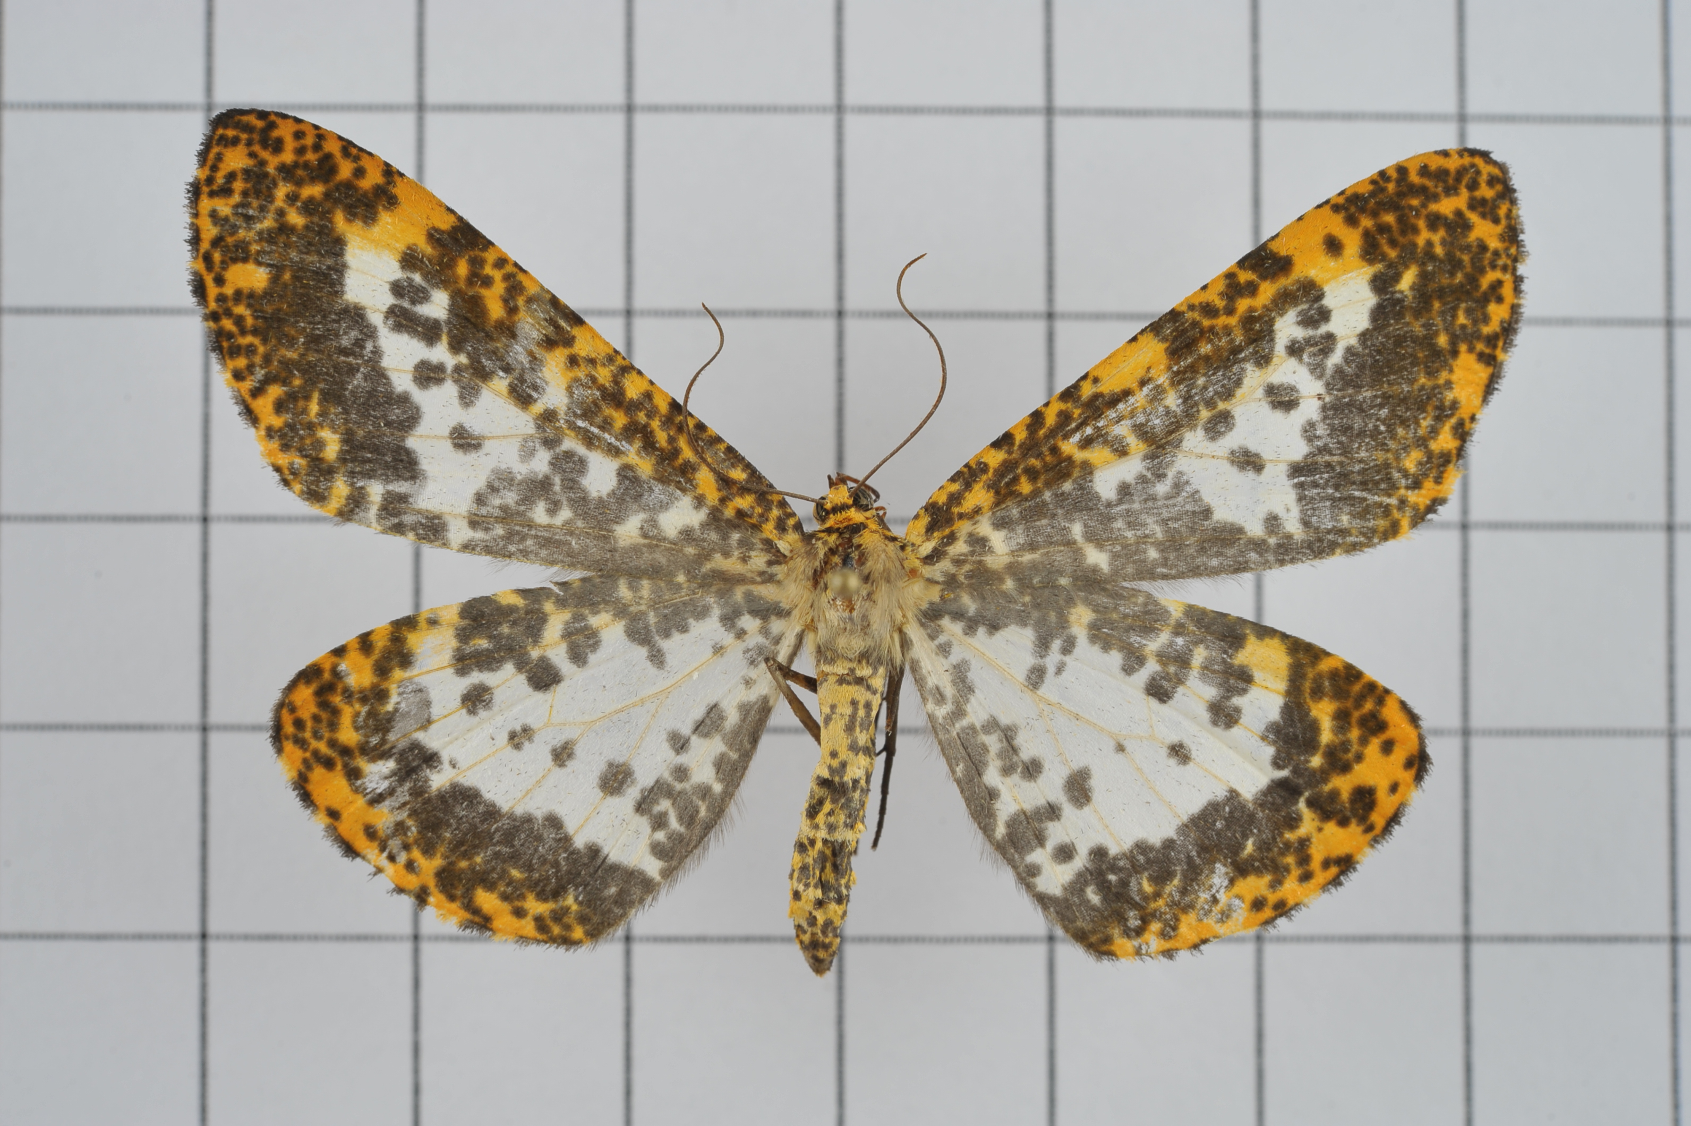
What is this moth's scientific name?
Epobeidia lucifera extranigricans
